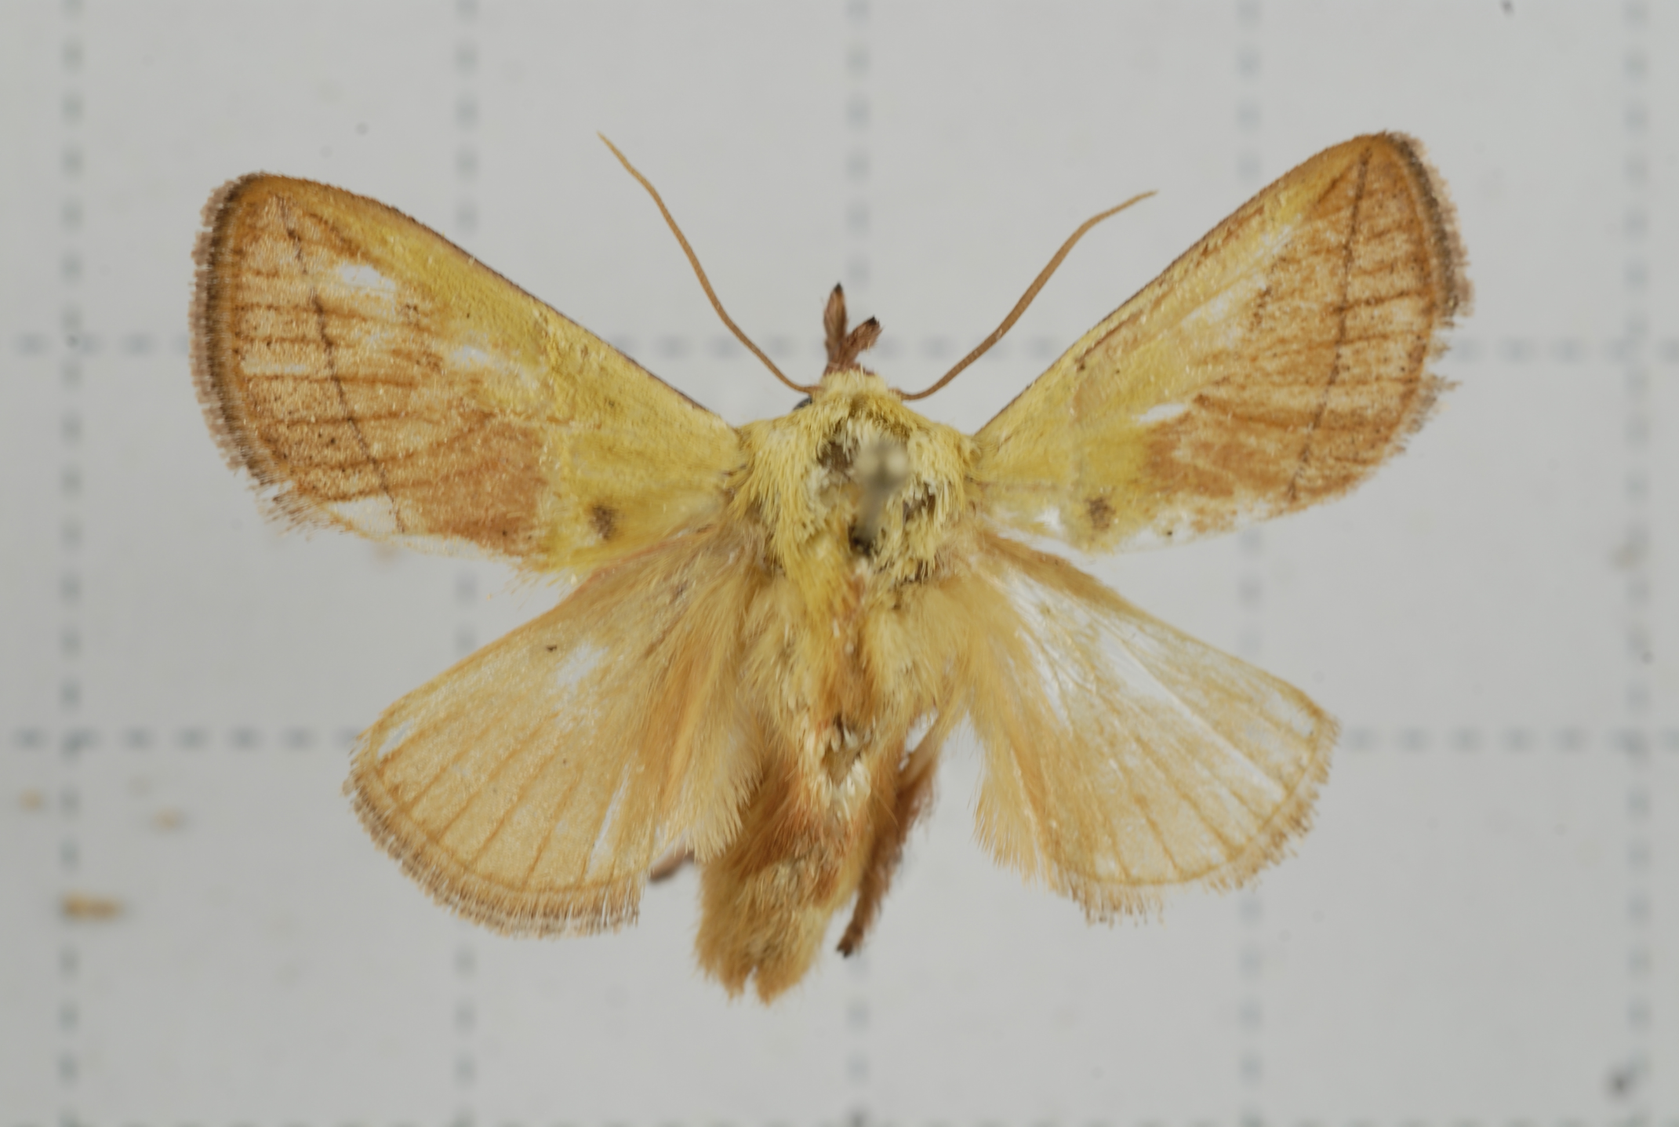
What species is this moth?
Monema rubriceps
